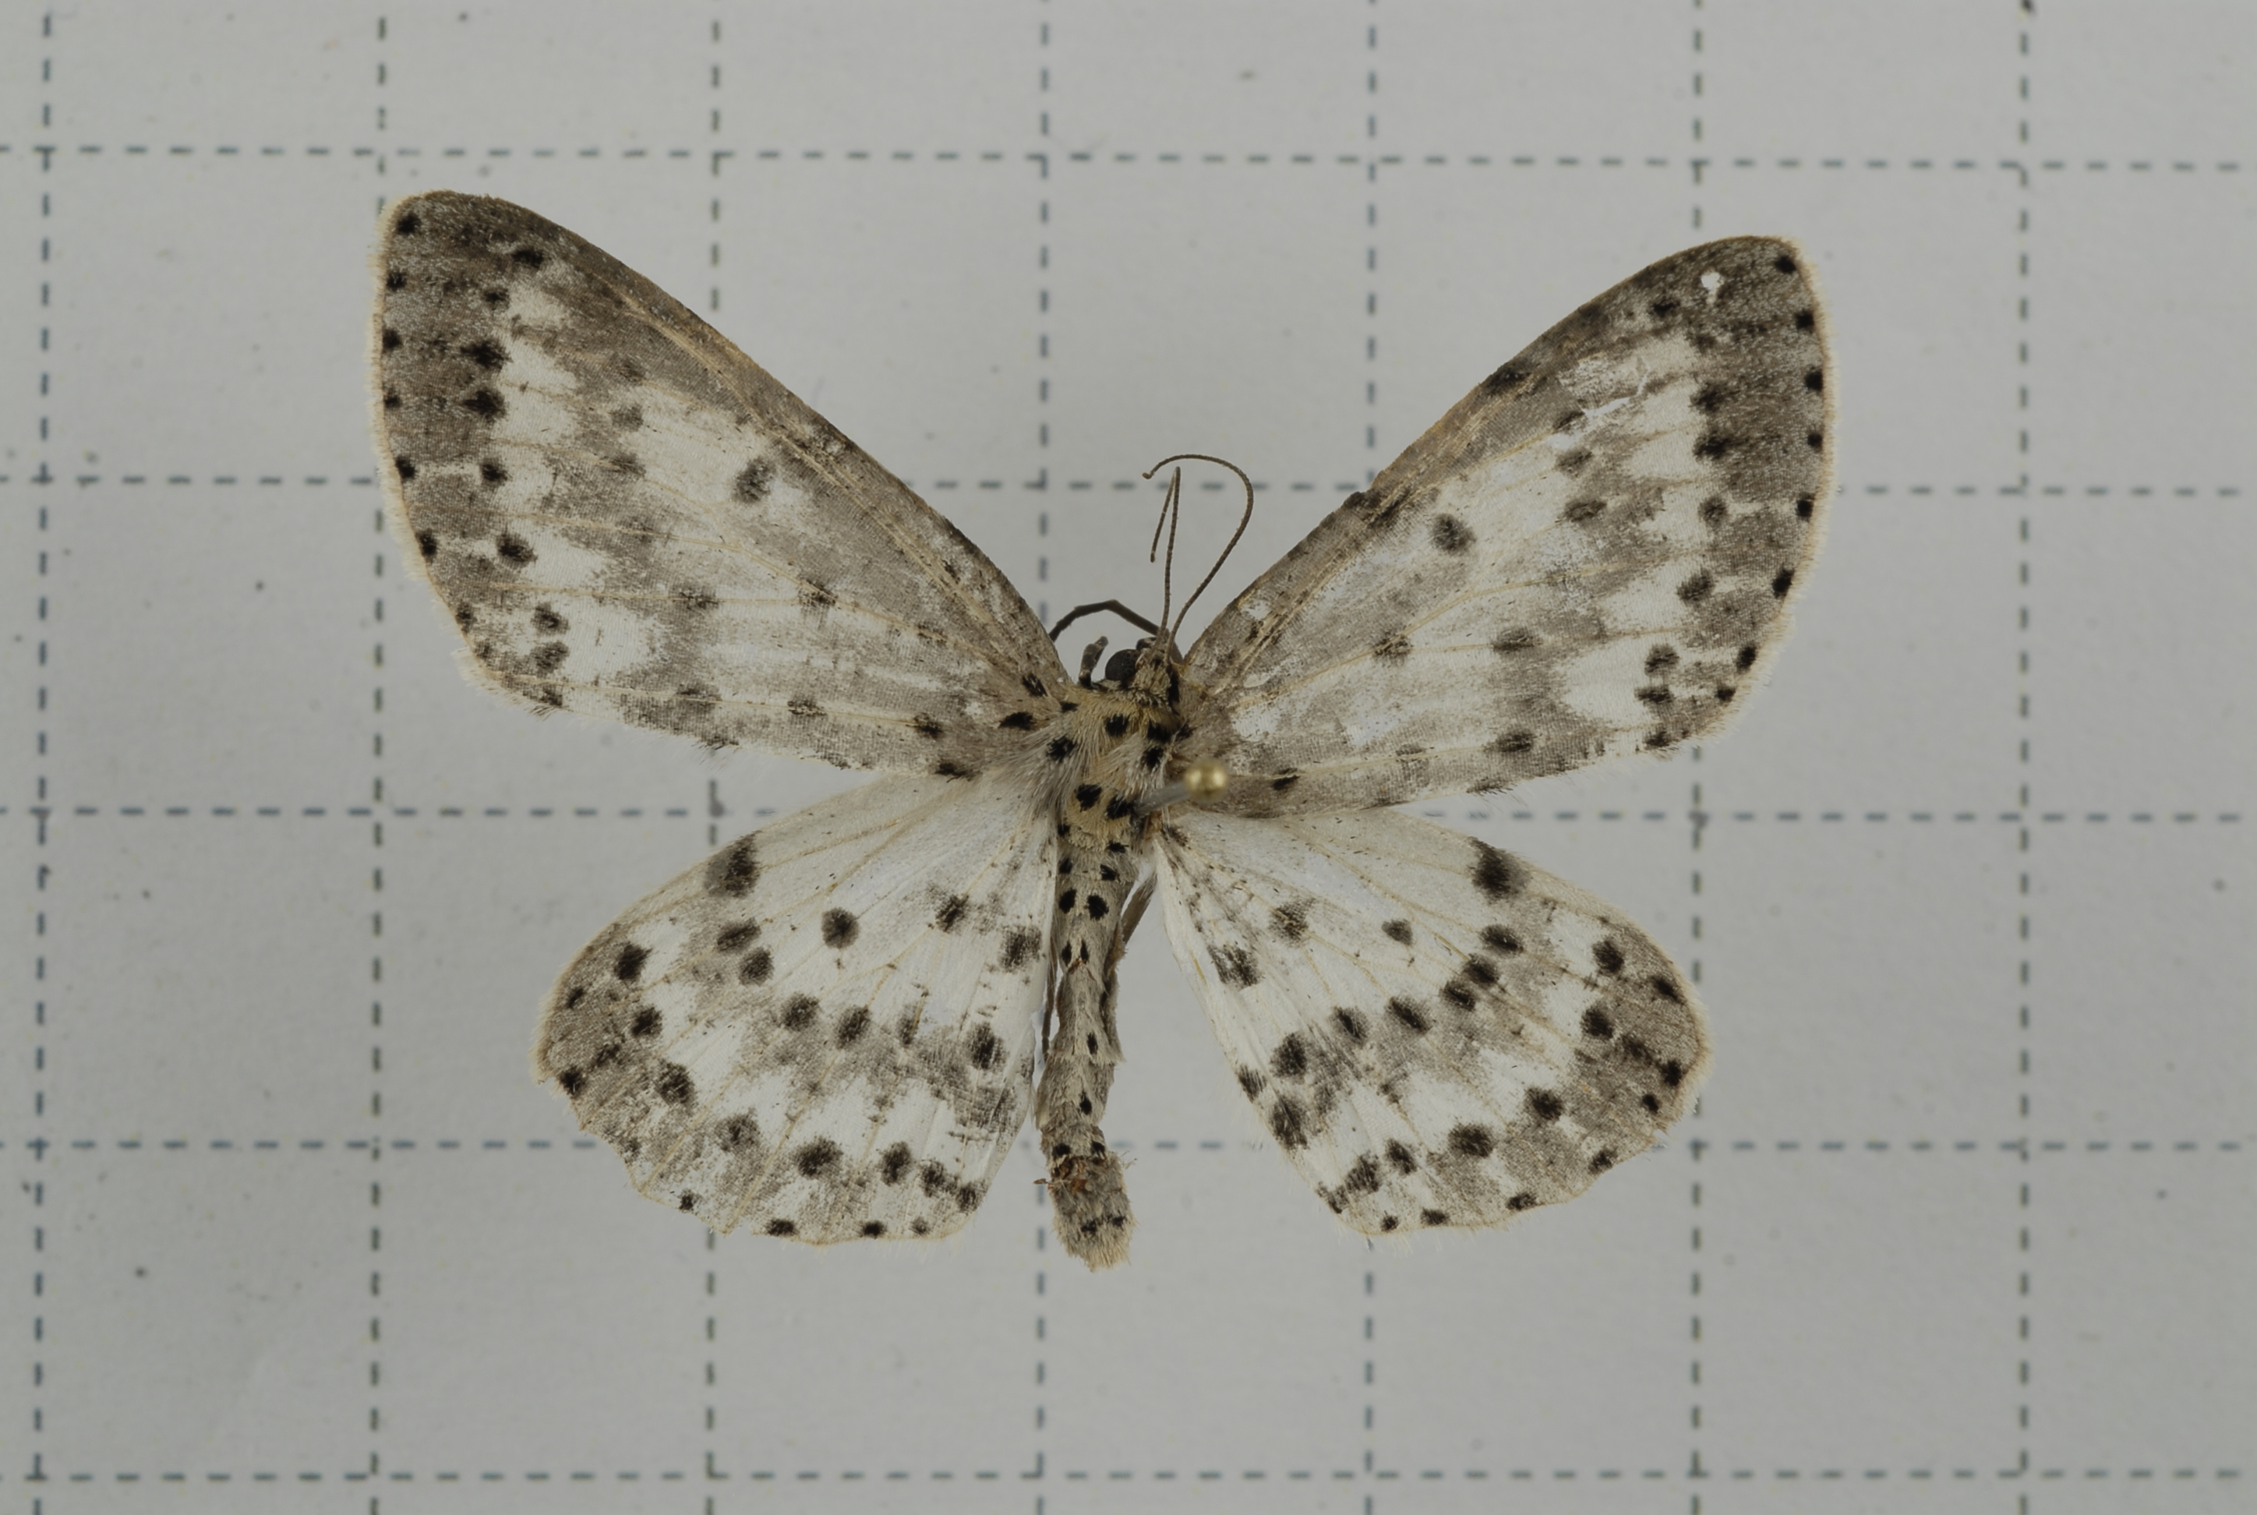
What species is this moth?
Percnia suffusa
